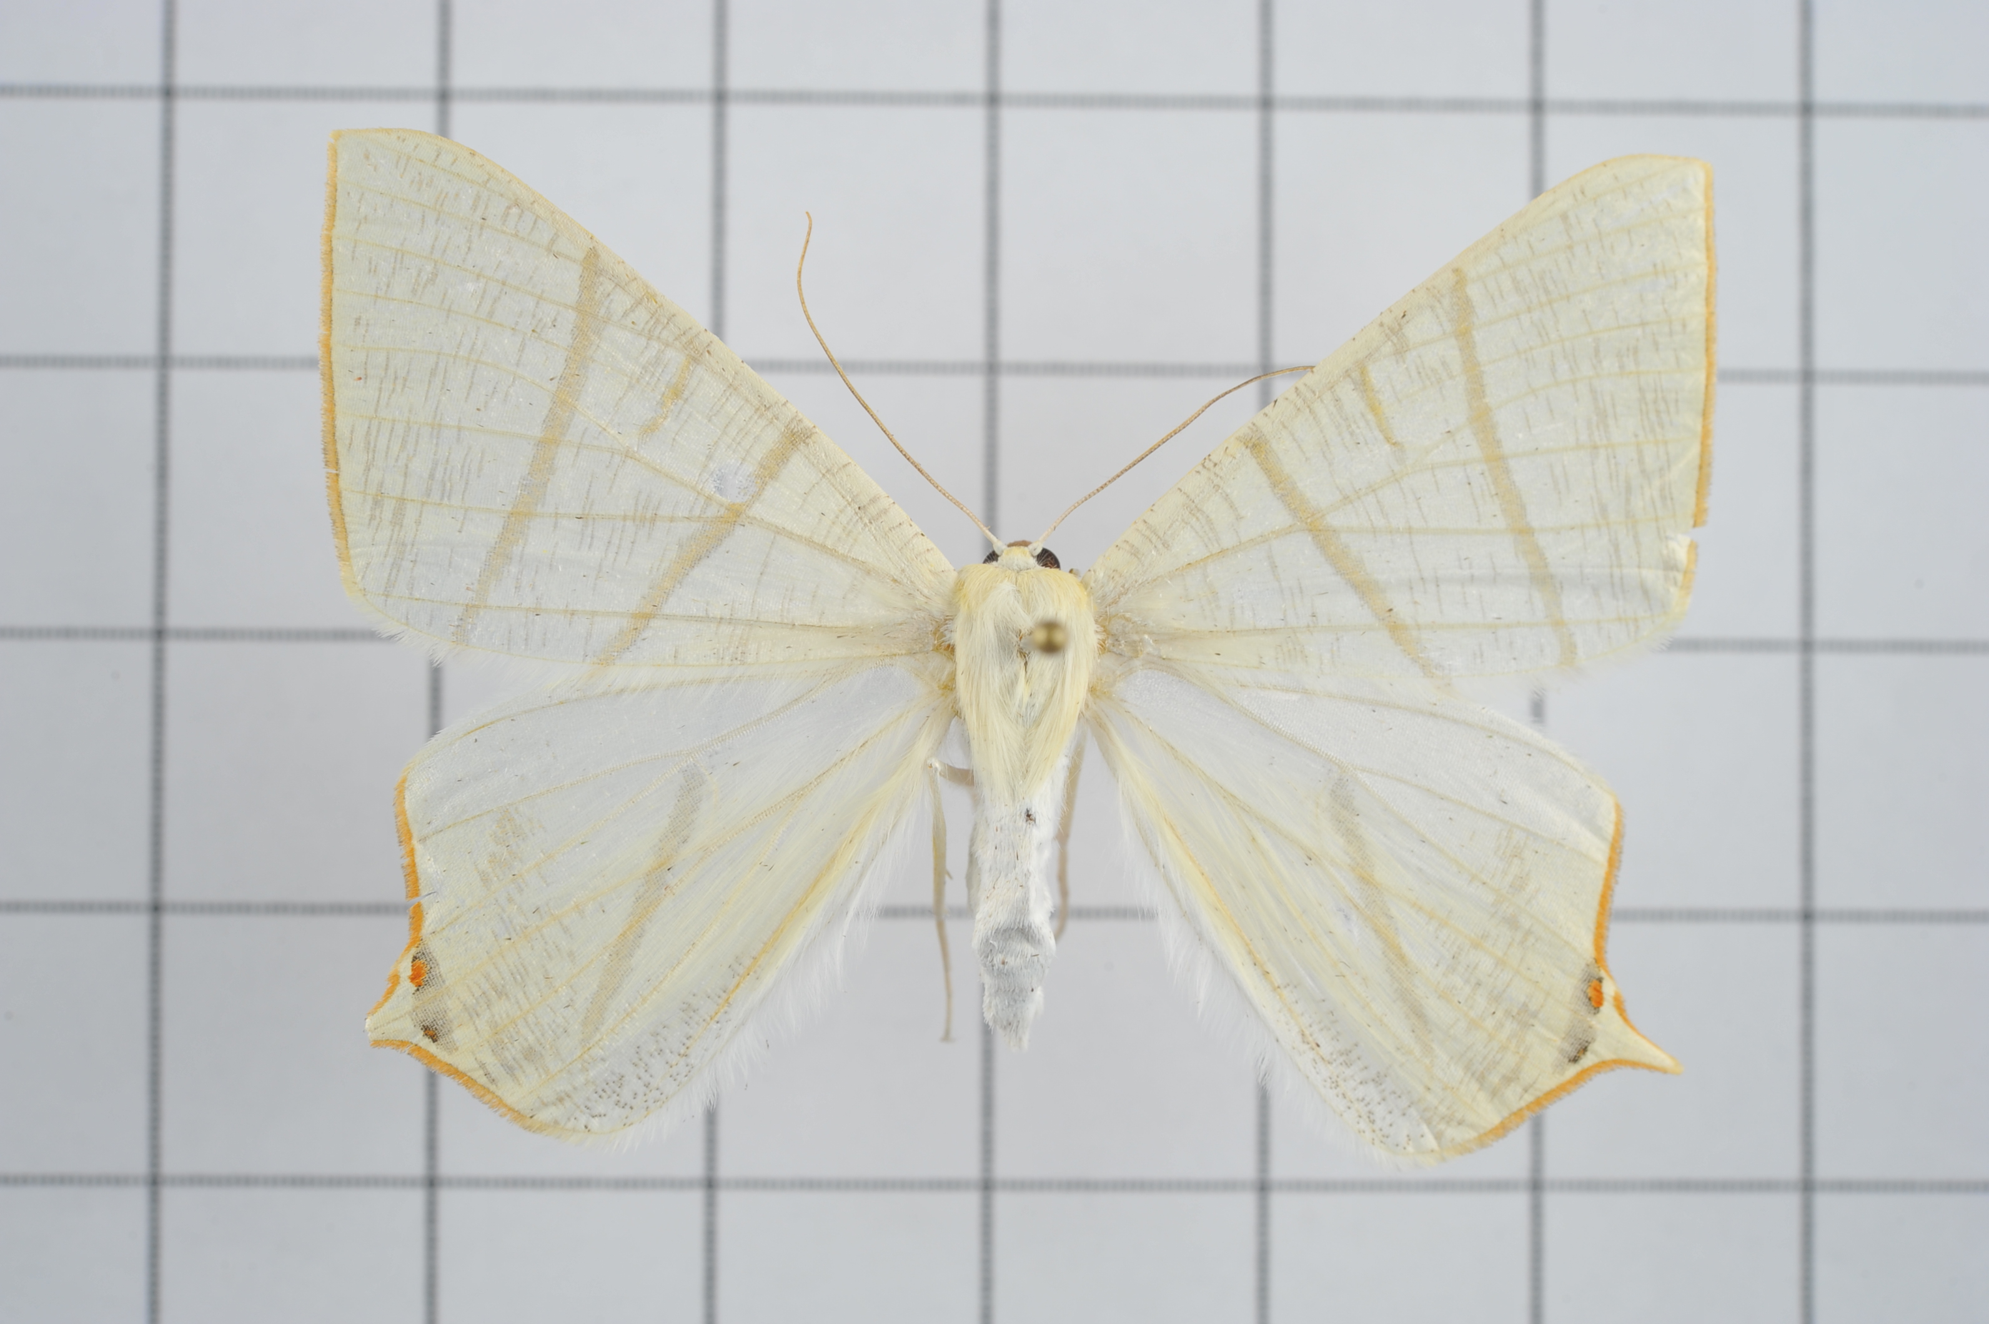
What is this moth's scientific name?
Ourapteryx pallidula
